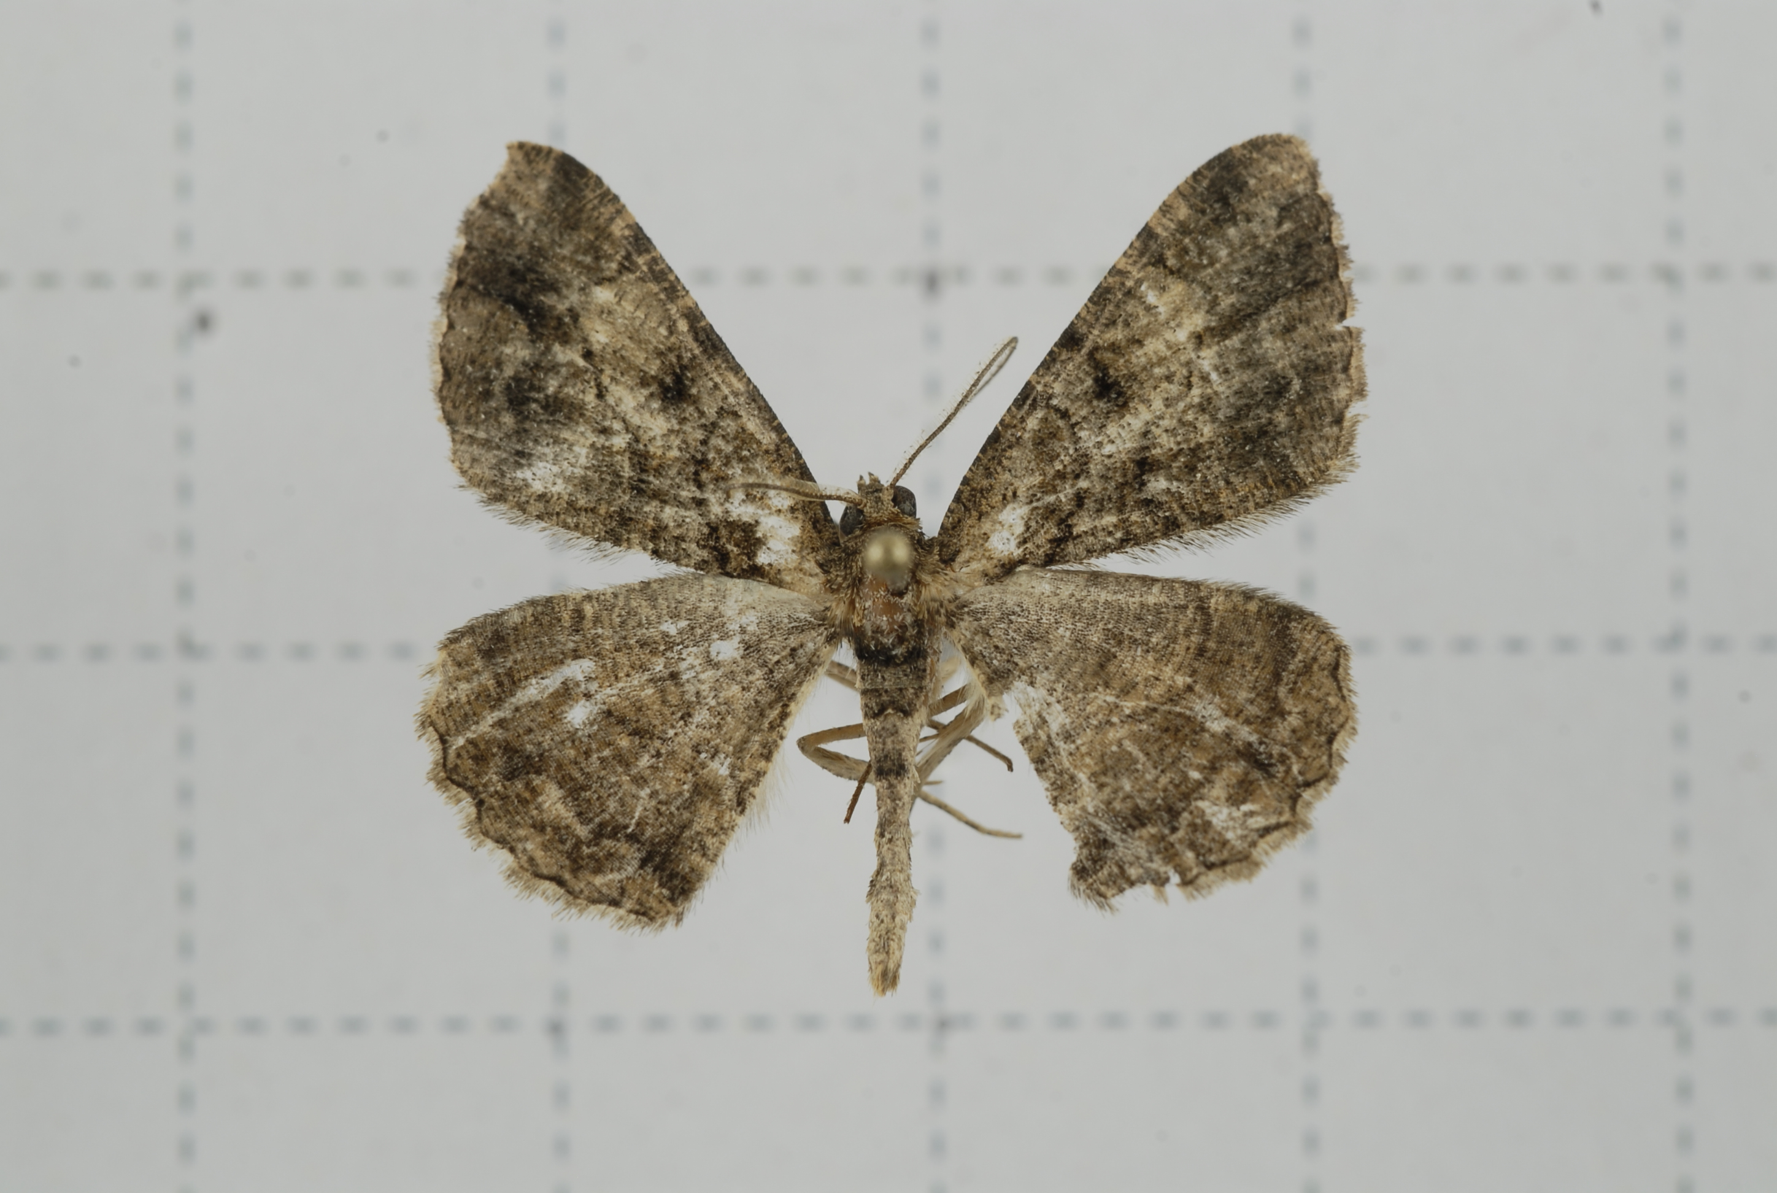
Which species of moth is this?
Psilalcis pulveraria
